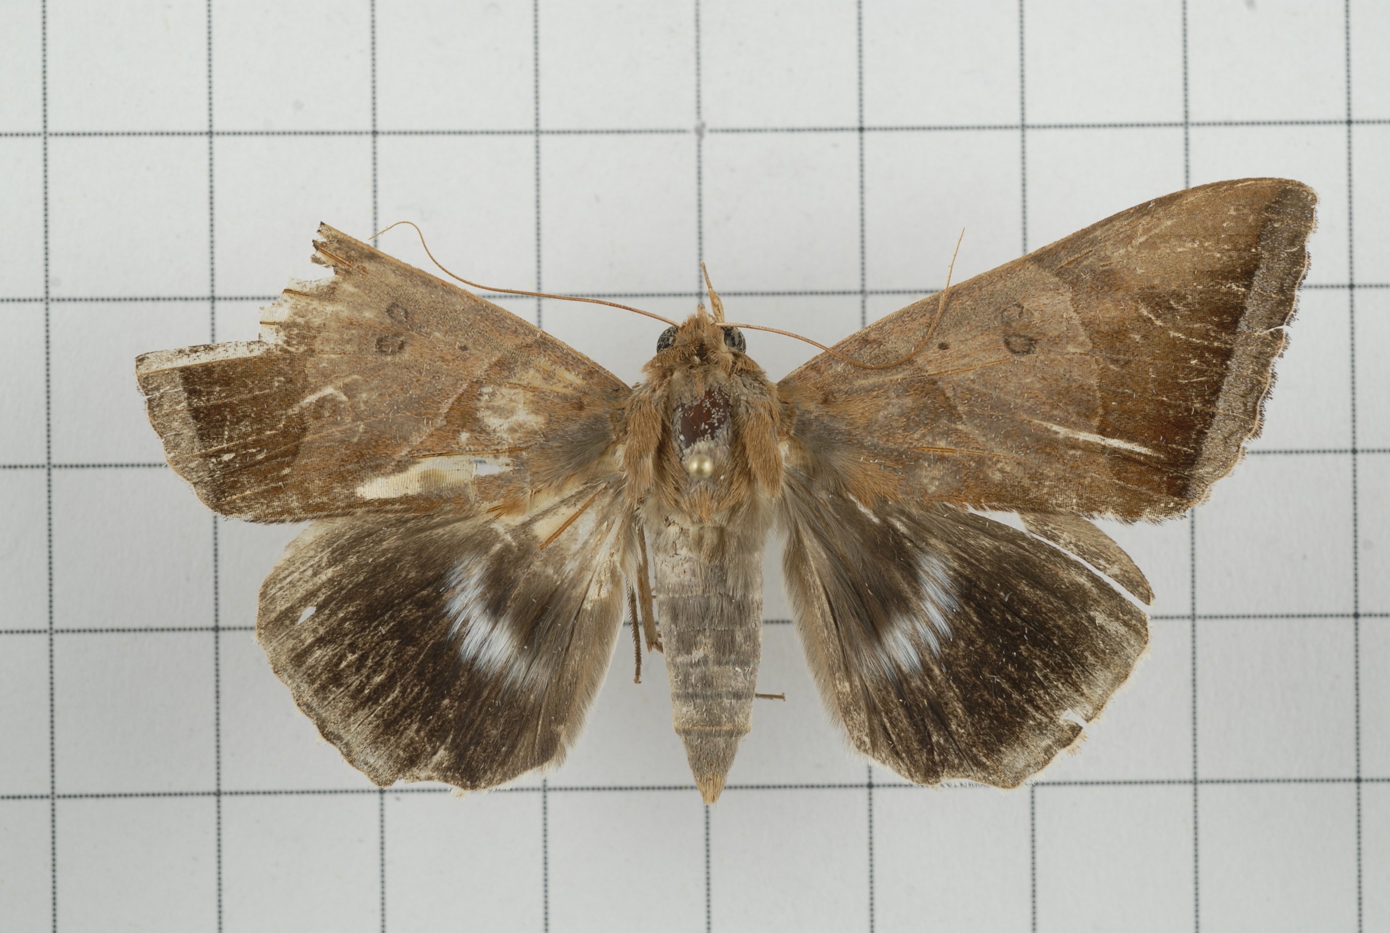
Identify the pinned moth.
Artena dotata
